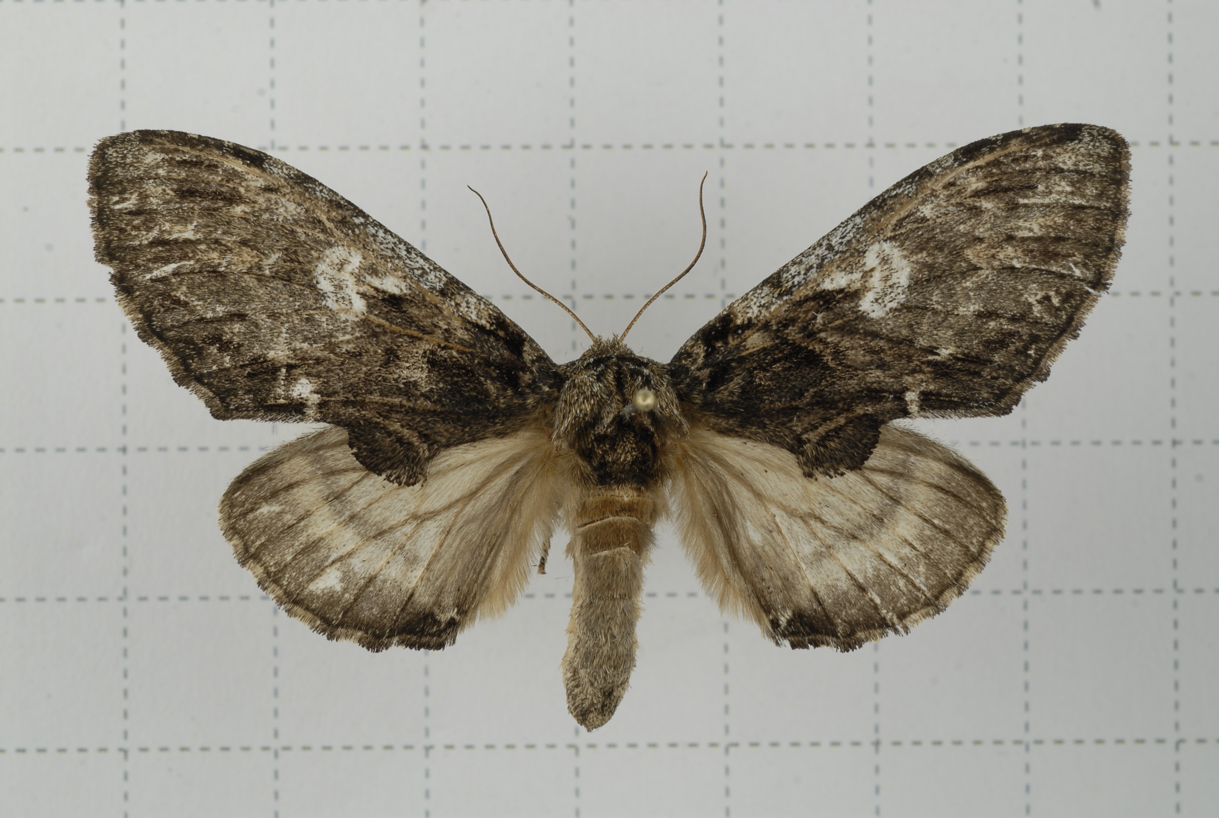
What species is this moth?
Rachiades lichenicolor albimaculata
